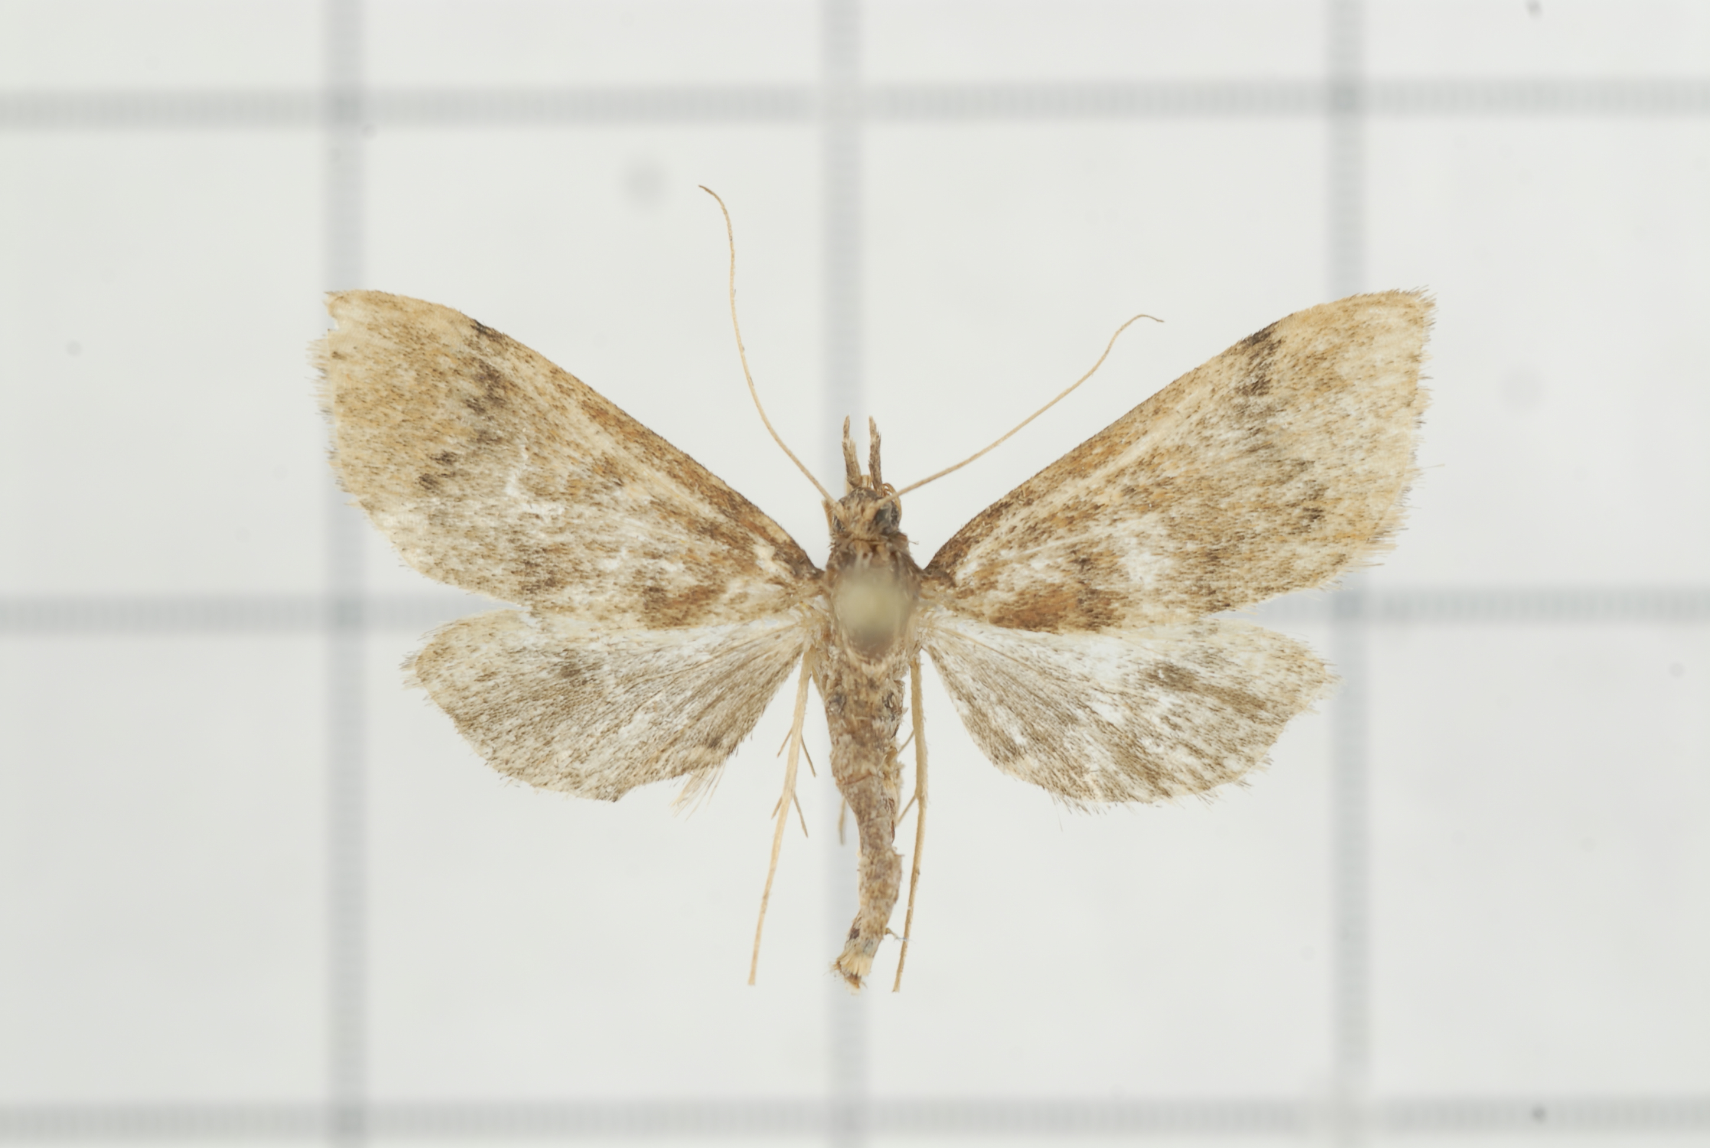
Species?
Camptomastix hisbonalis
